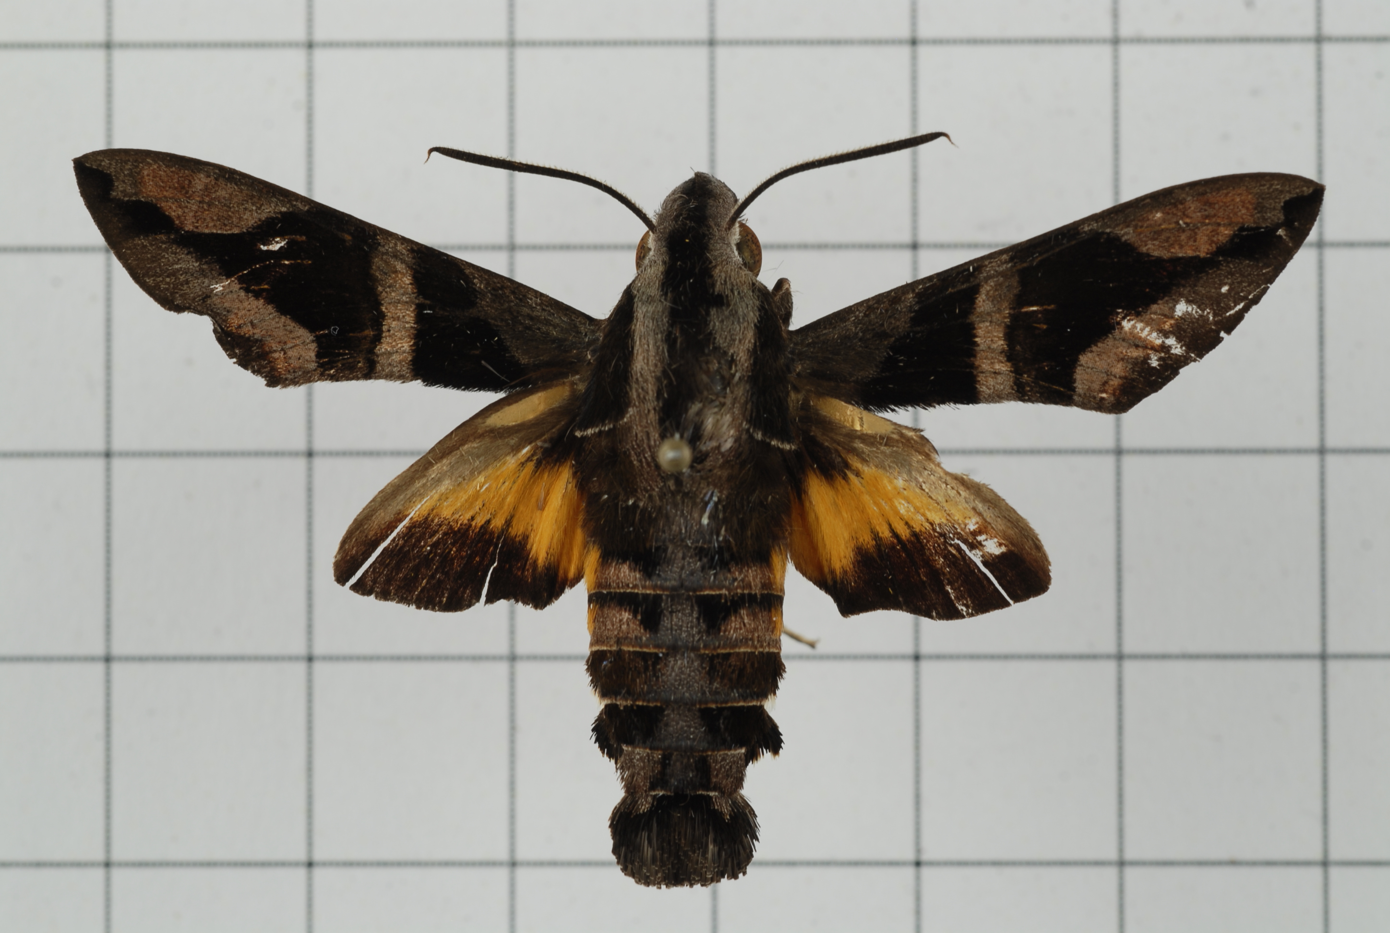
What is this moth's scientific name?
Macroglossum mitchellii imperator
